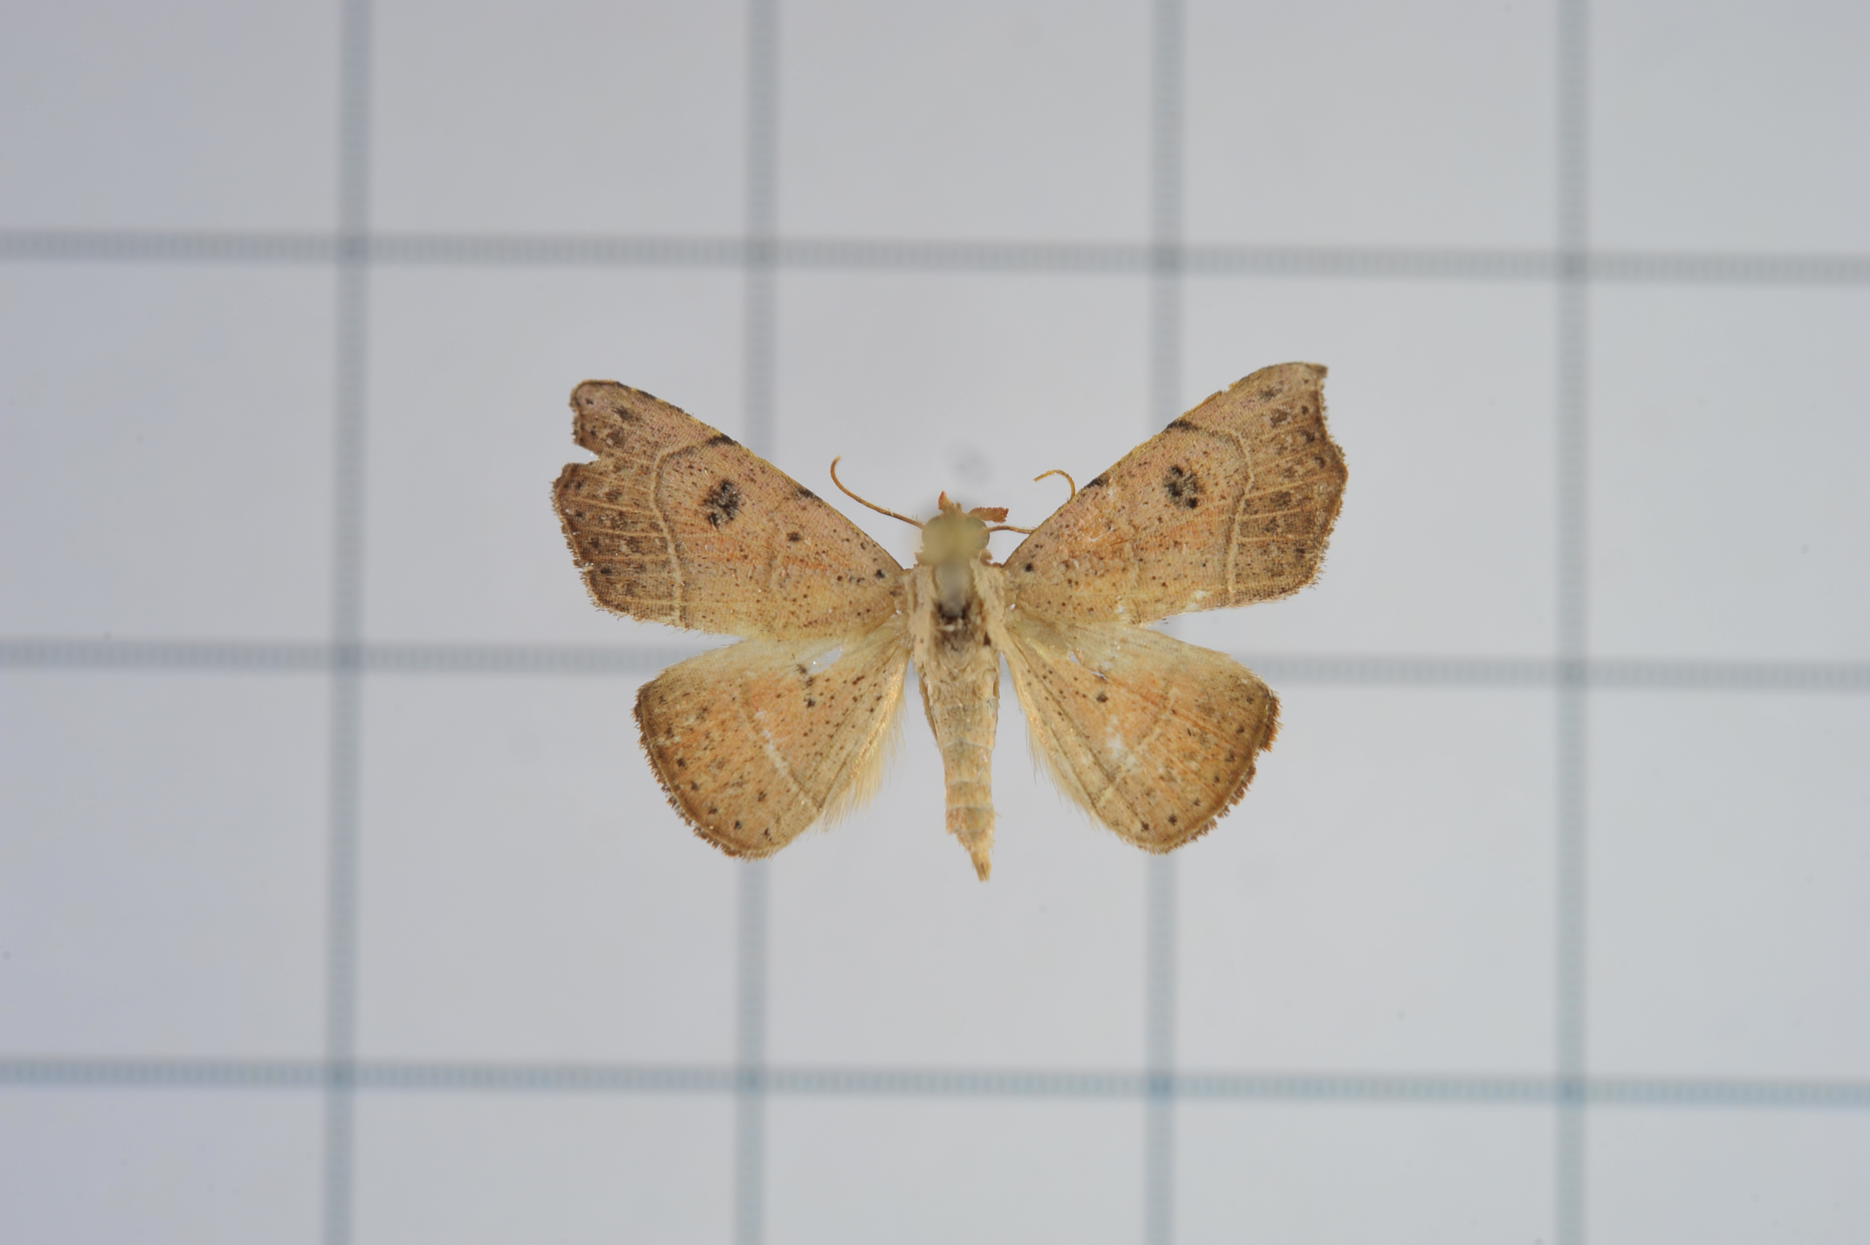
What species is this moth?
Laspeyria ruficeps
